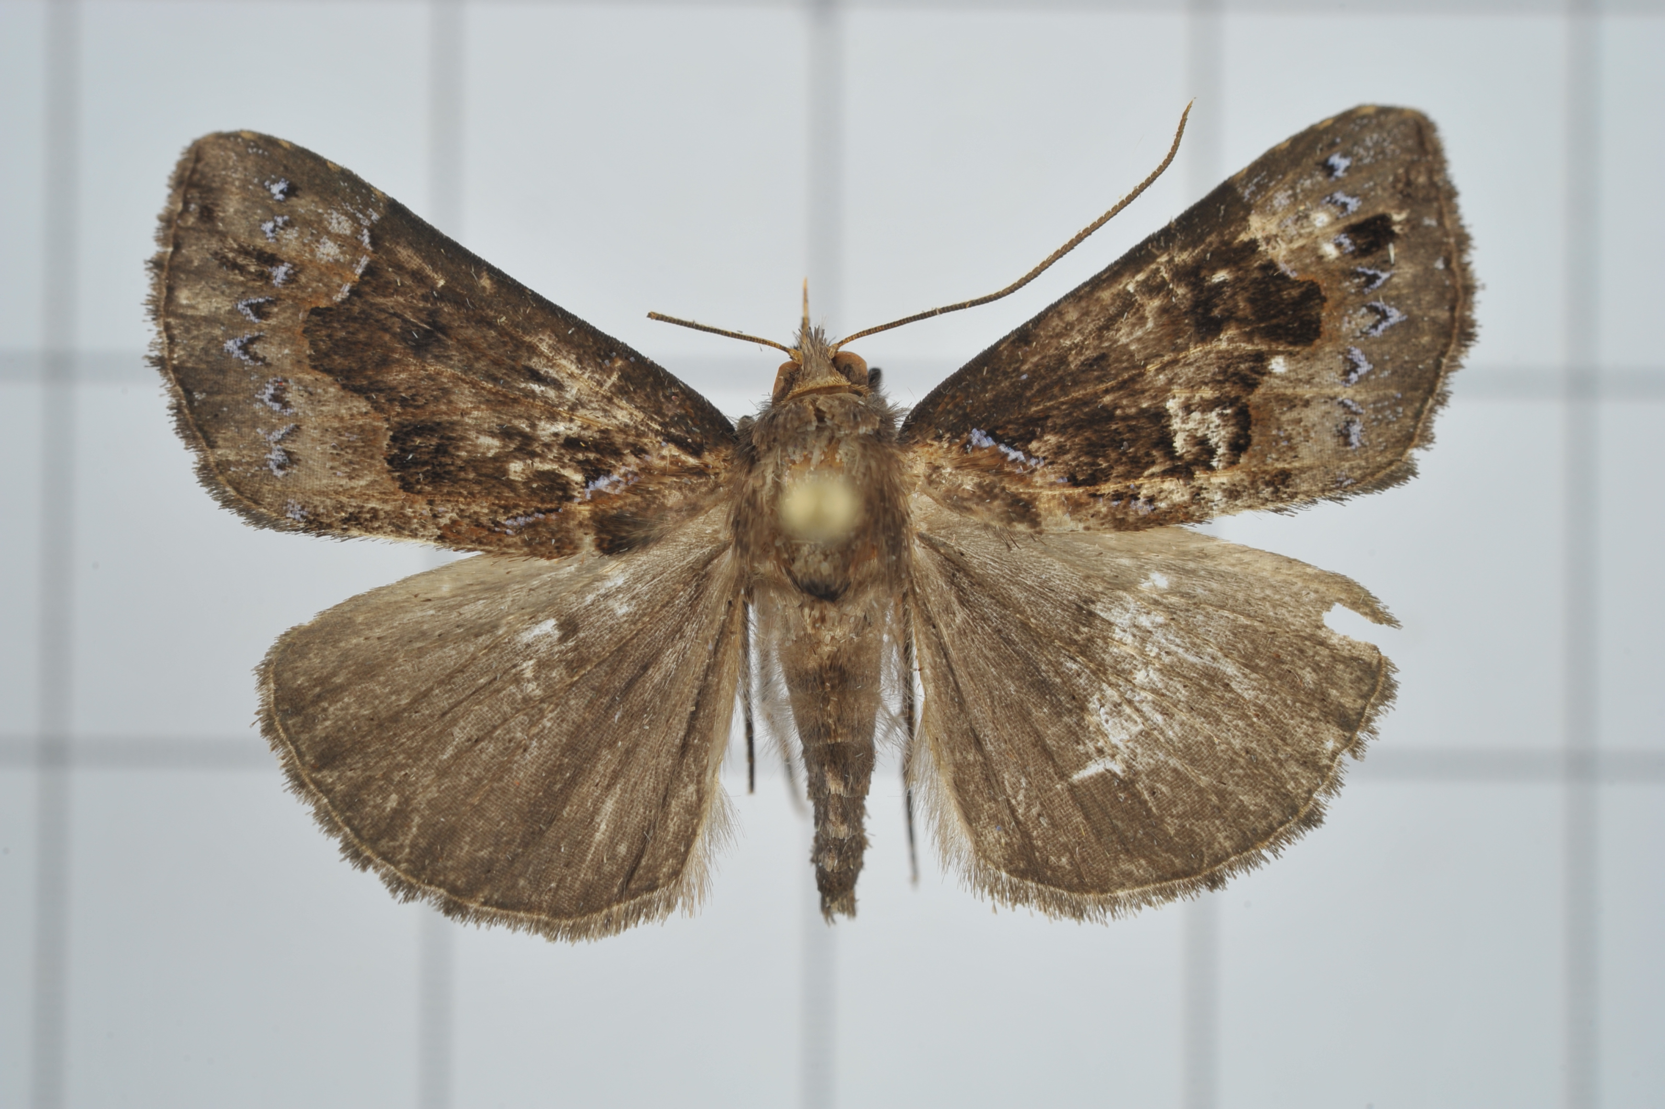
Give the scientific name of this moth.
Hypena cyanea
